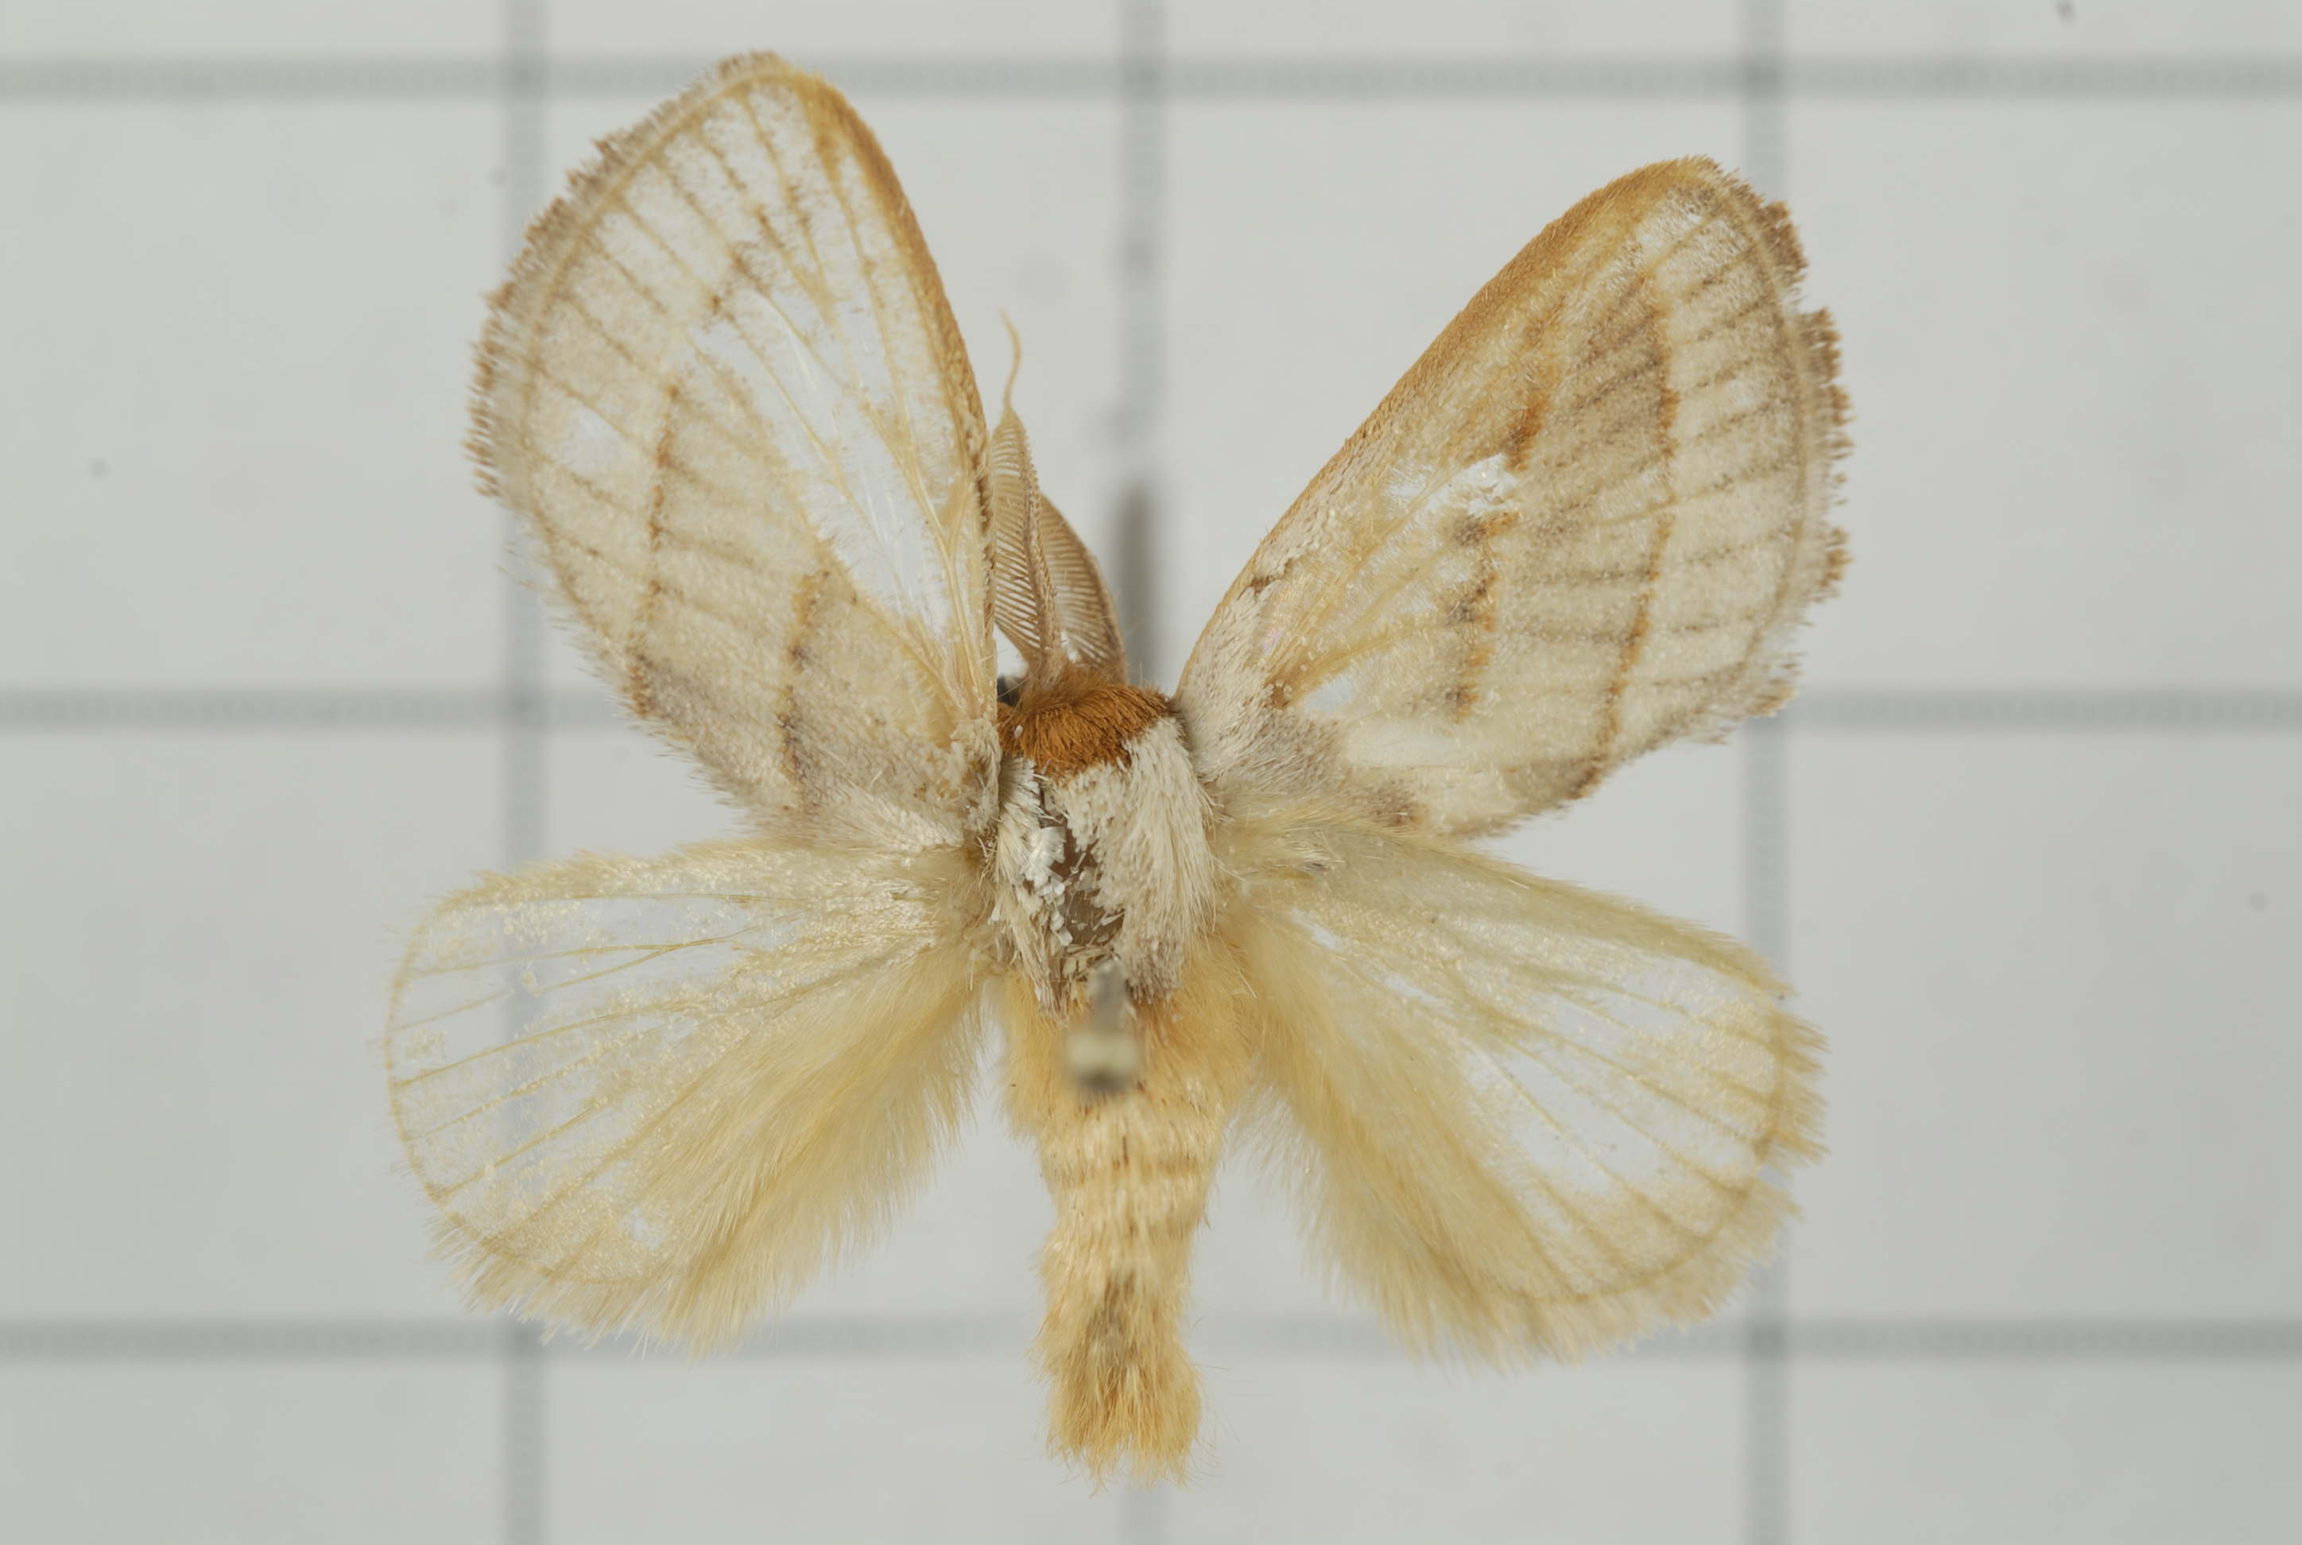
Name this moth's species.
Cania heppneri
